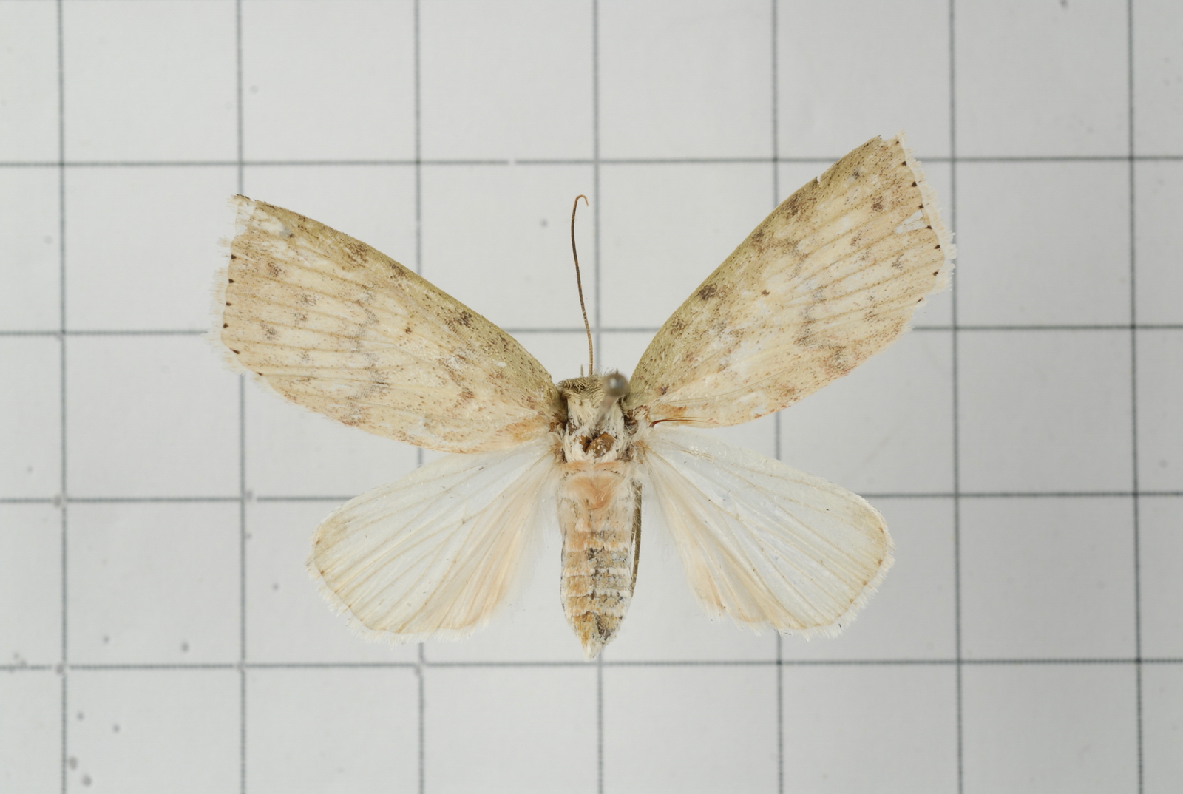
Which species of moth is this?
Tympanistes fusimargo
